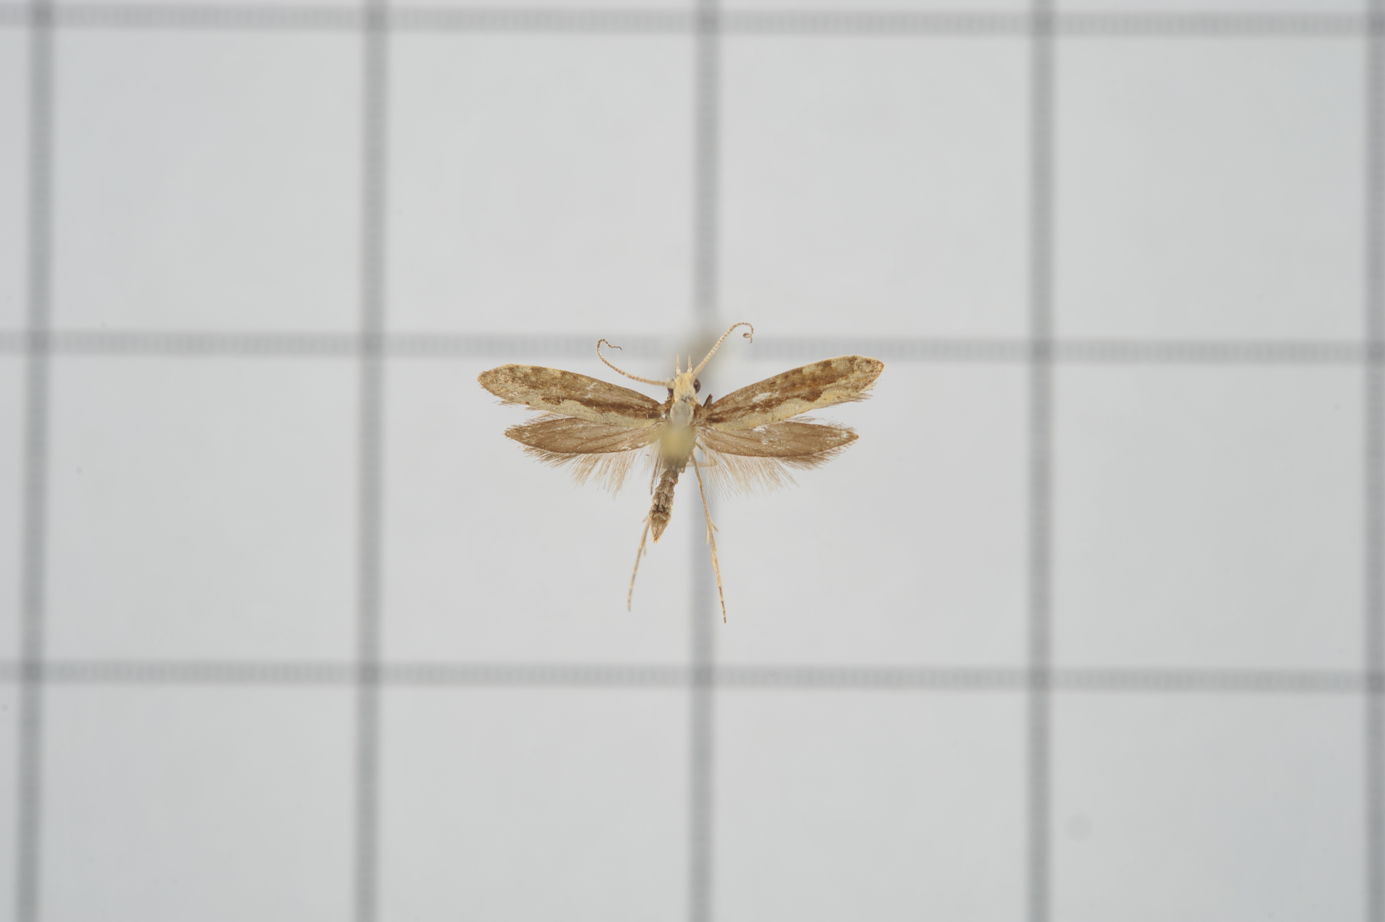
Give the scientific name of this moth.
Plutella xylostella
